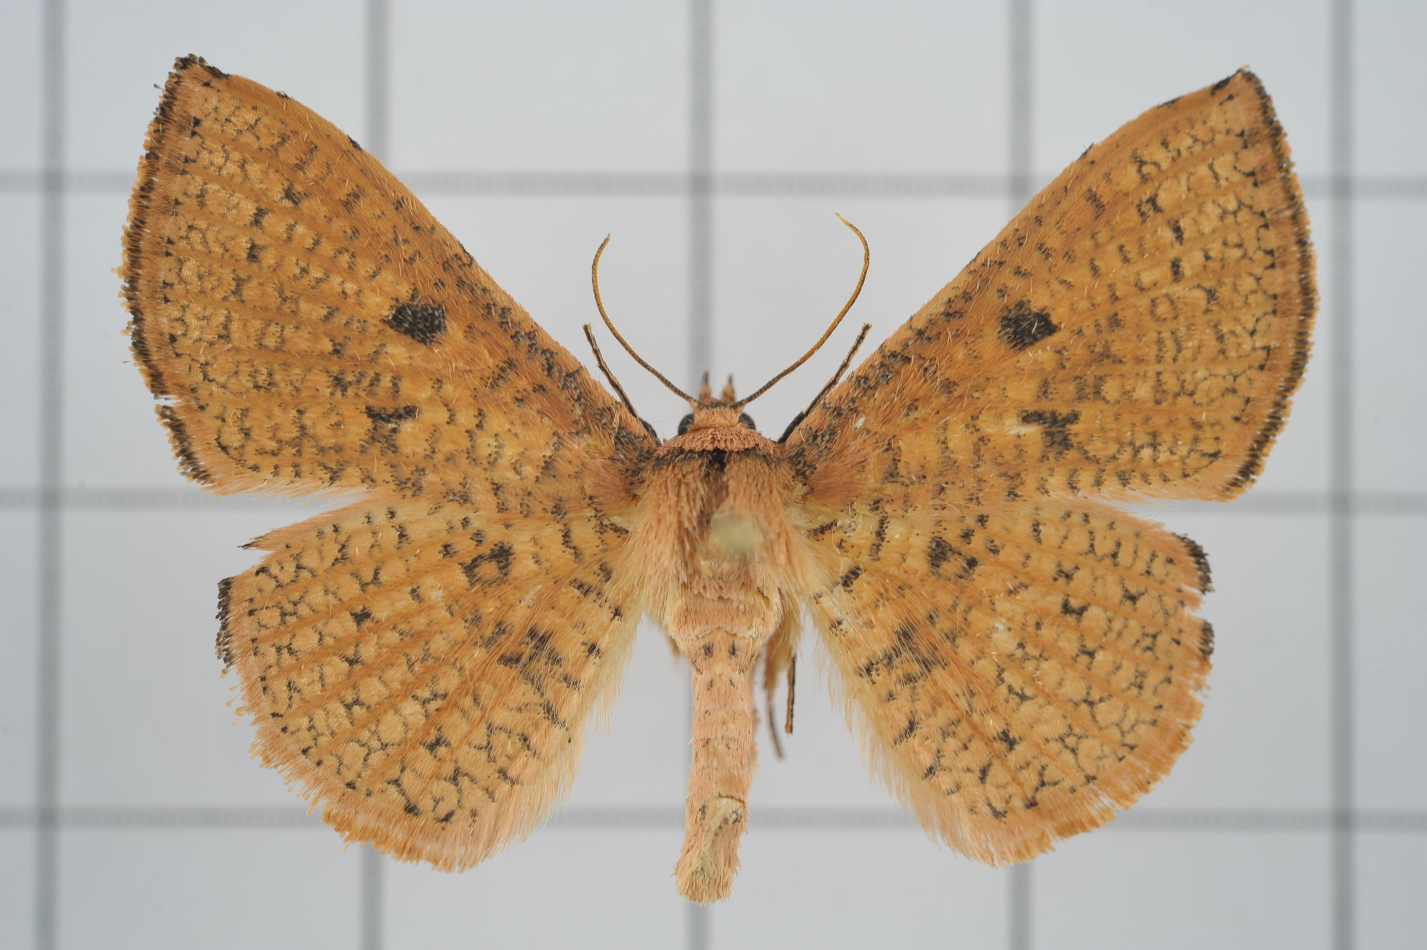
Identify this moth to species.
Herimba formosa
